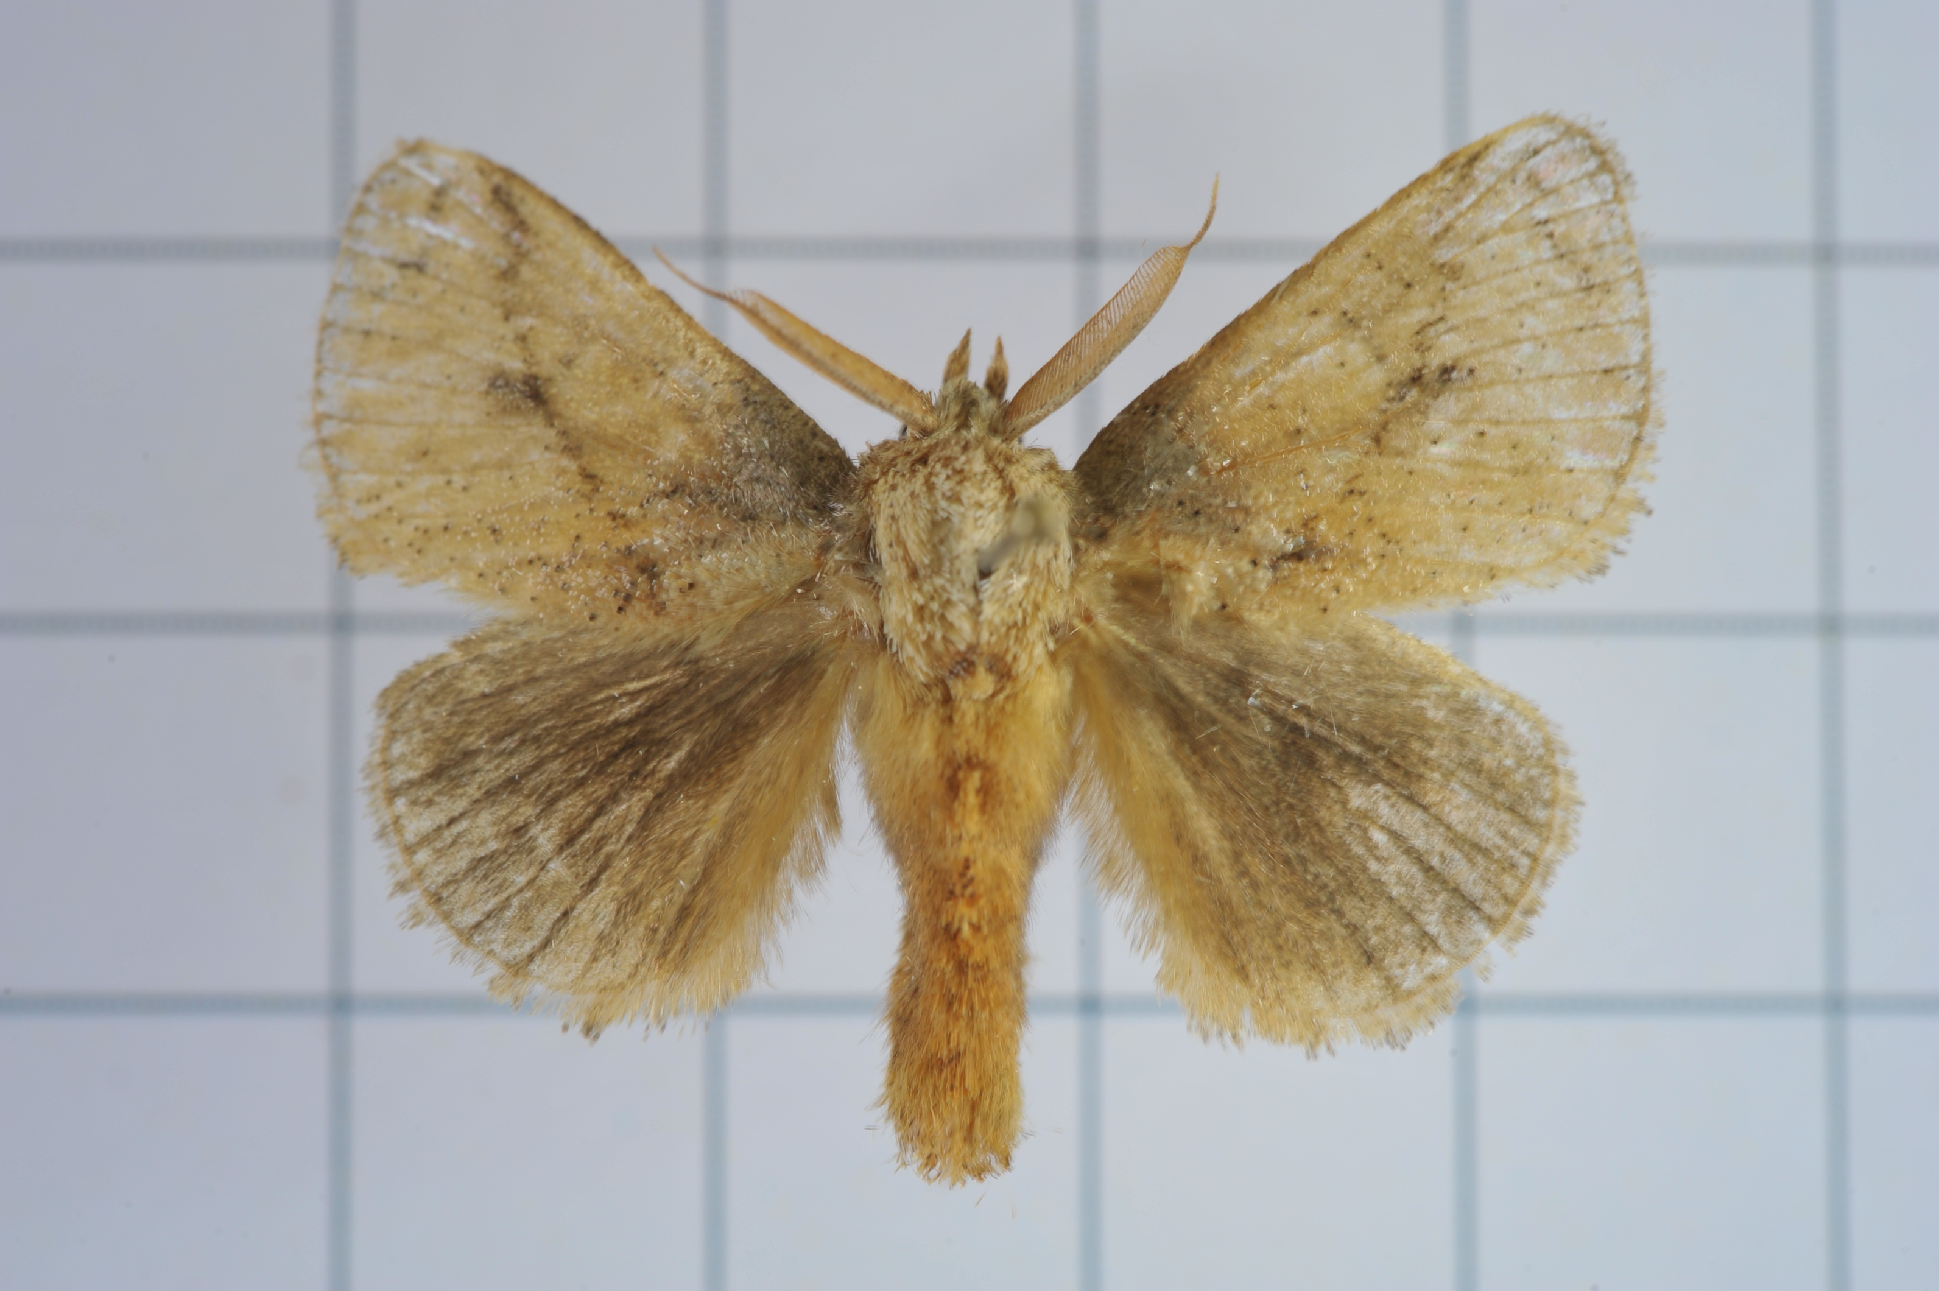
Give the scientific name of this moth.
Susica sinensis
